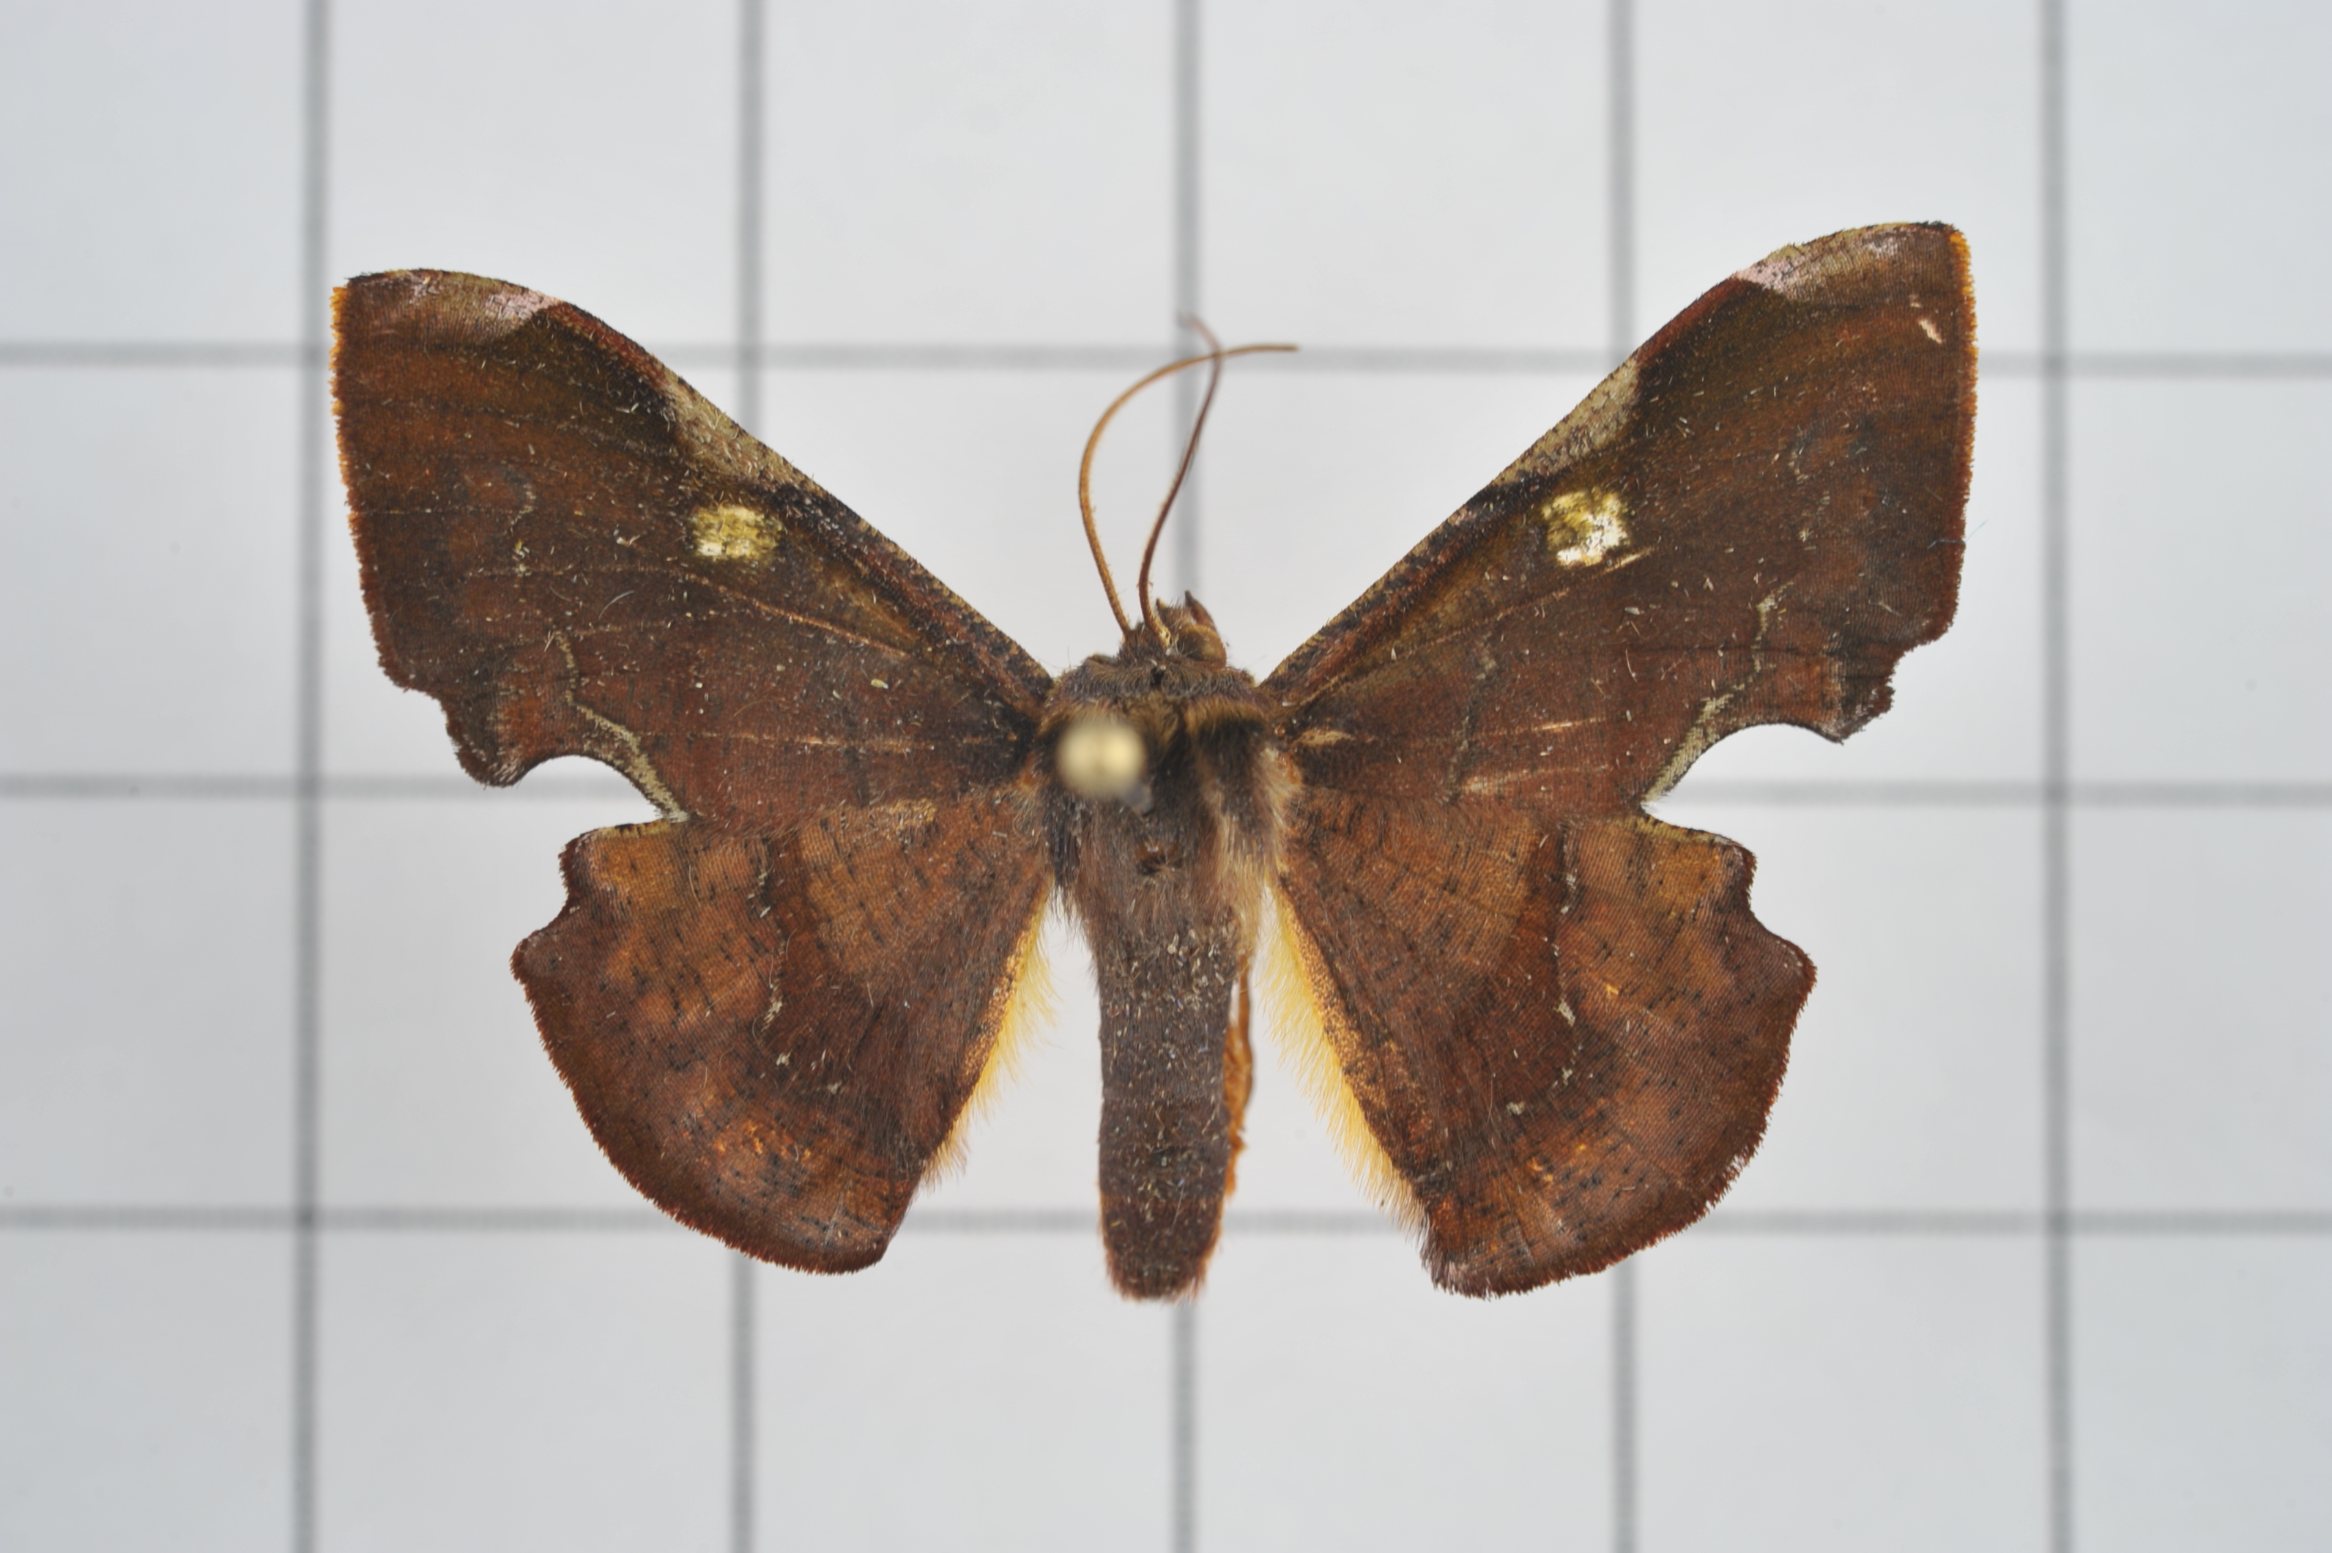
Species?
Fascellina chromataria
